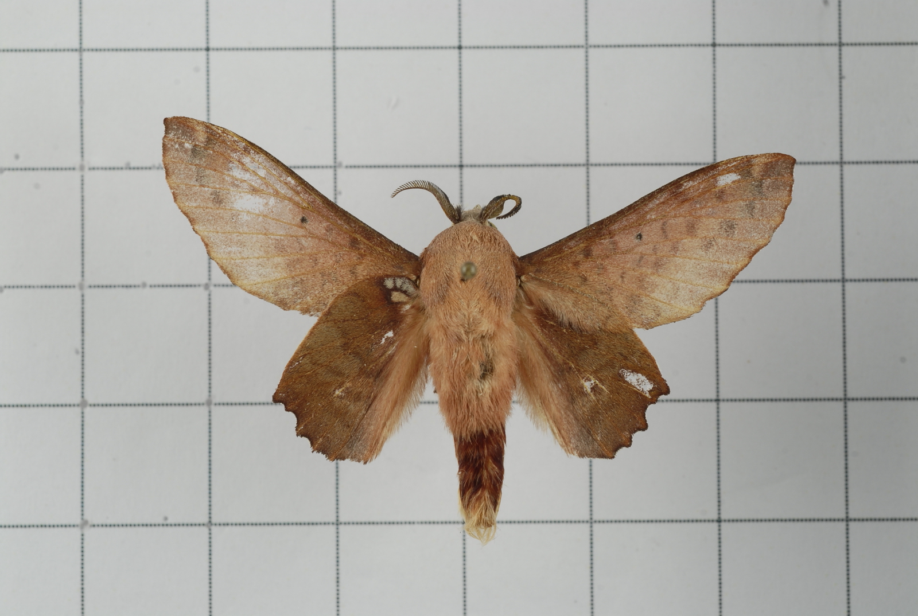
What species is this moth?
Paradoxopla sinuata taiwana
